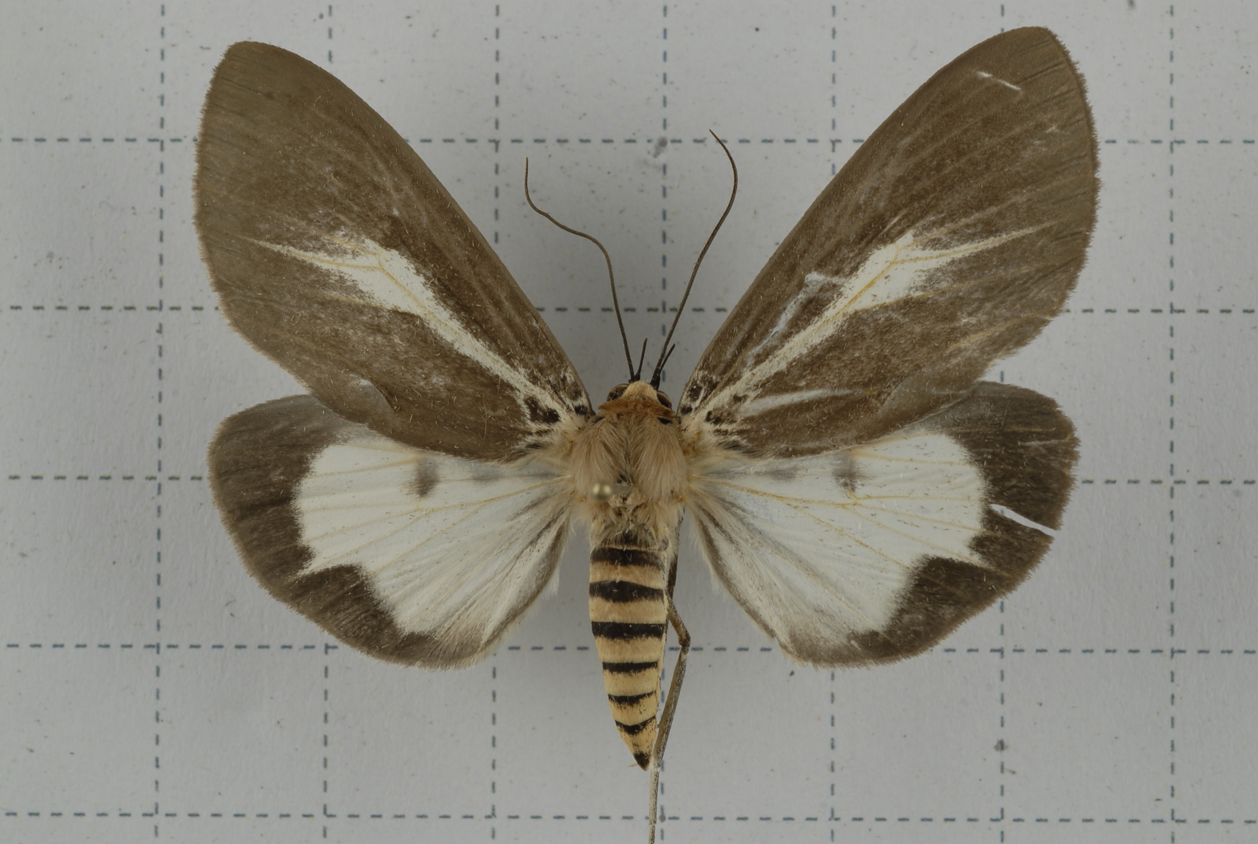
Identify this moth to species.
Asota heliconia zebrina
